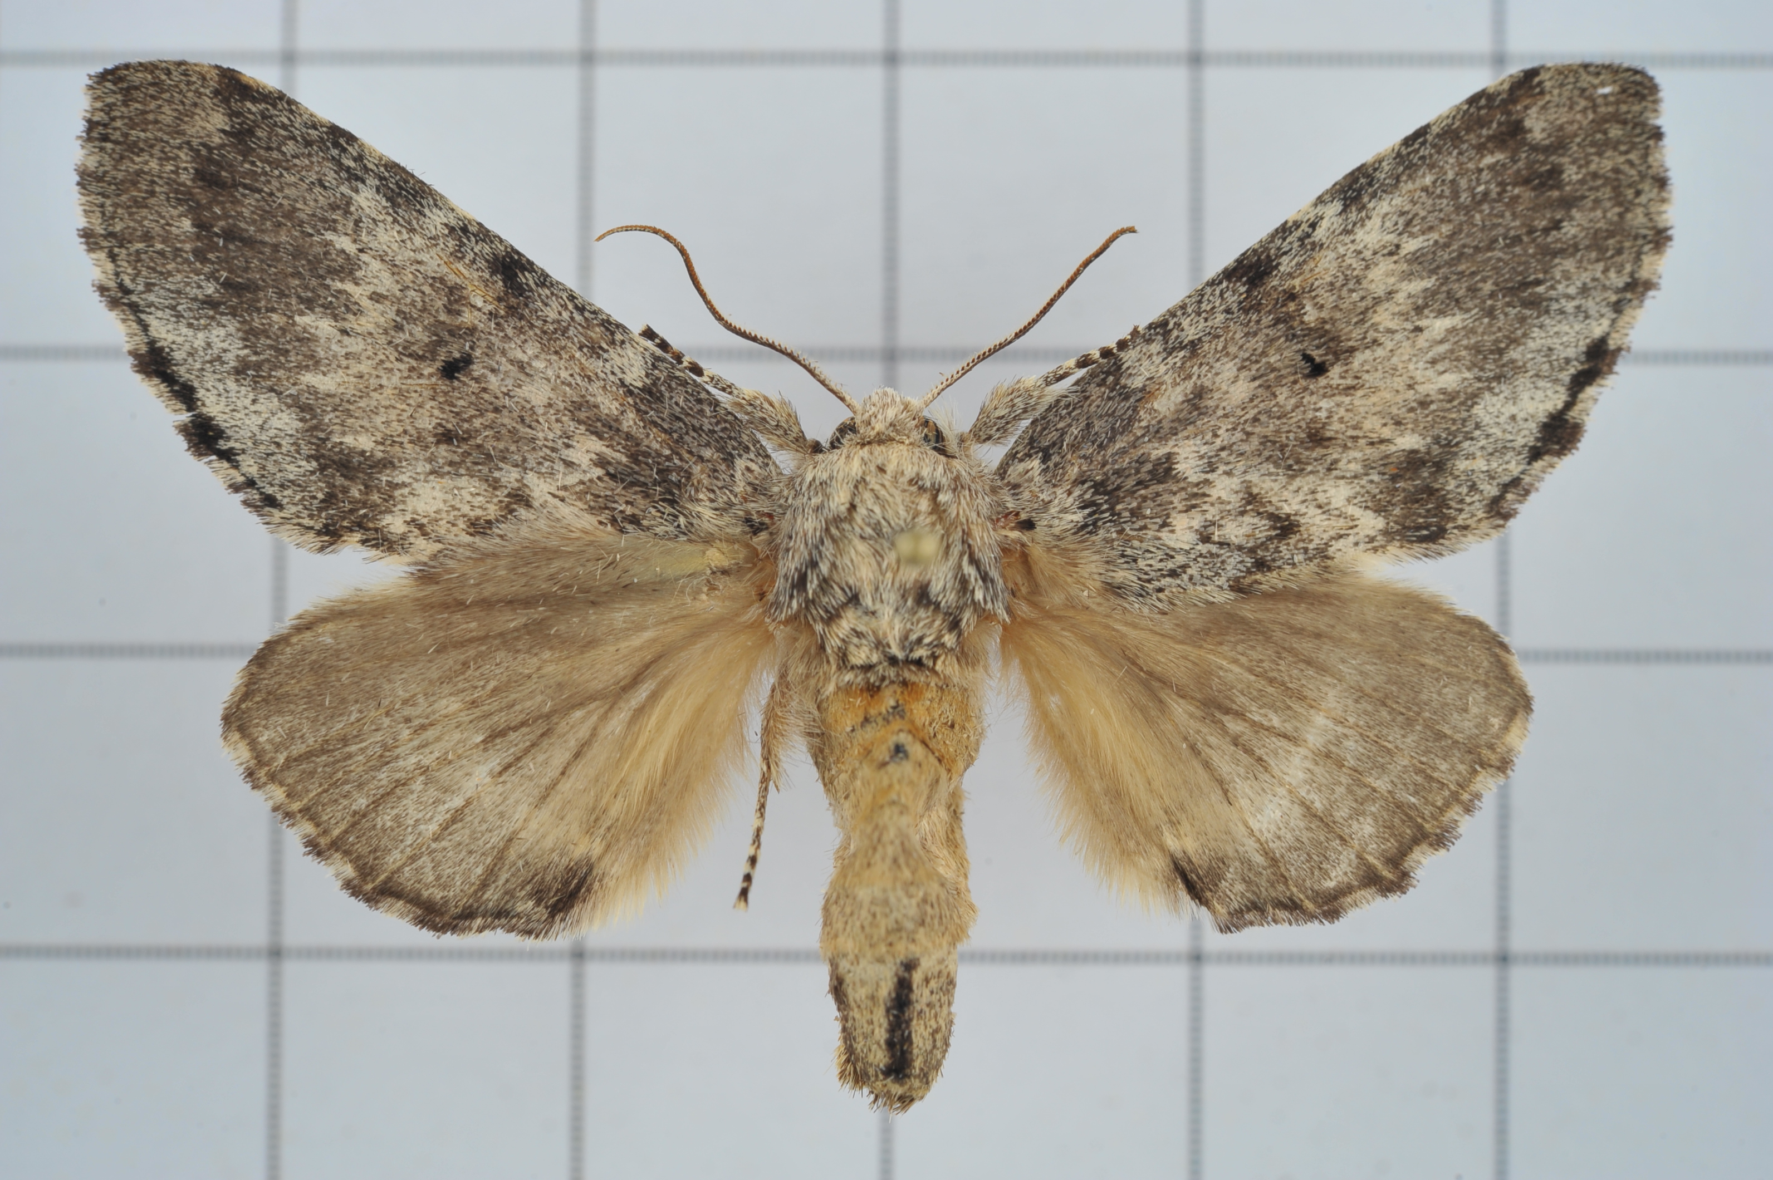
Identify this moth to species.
Betashachia angustipennis angustipennis
